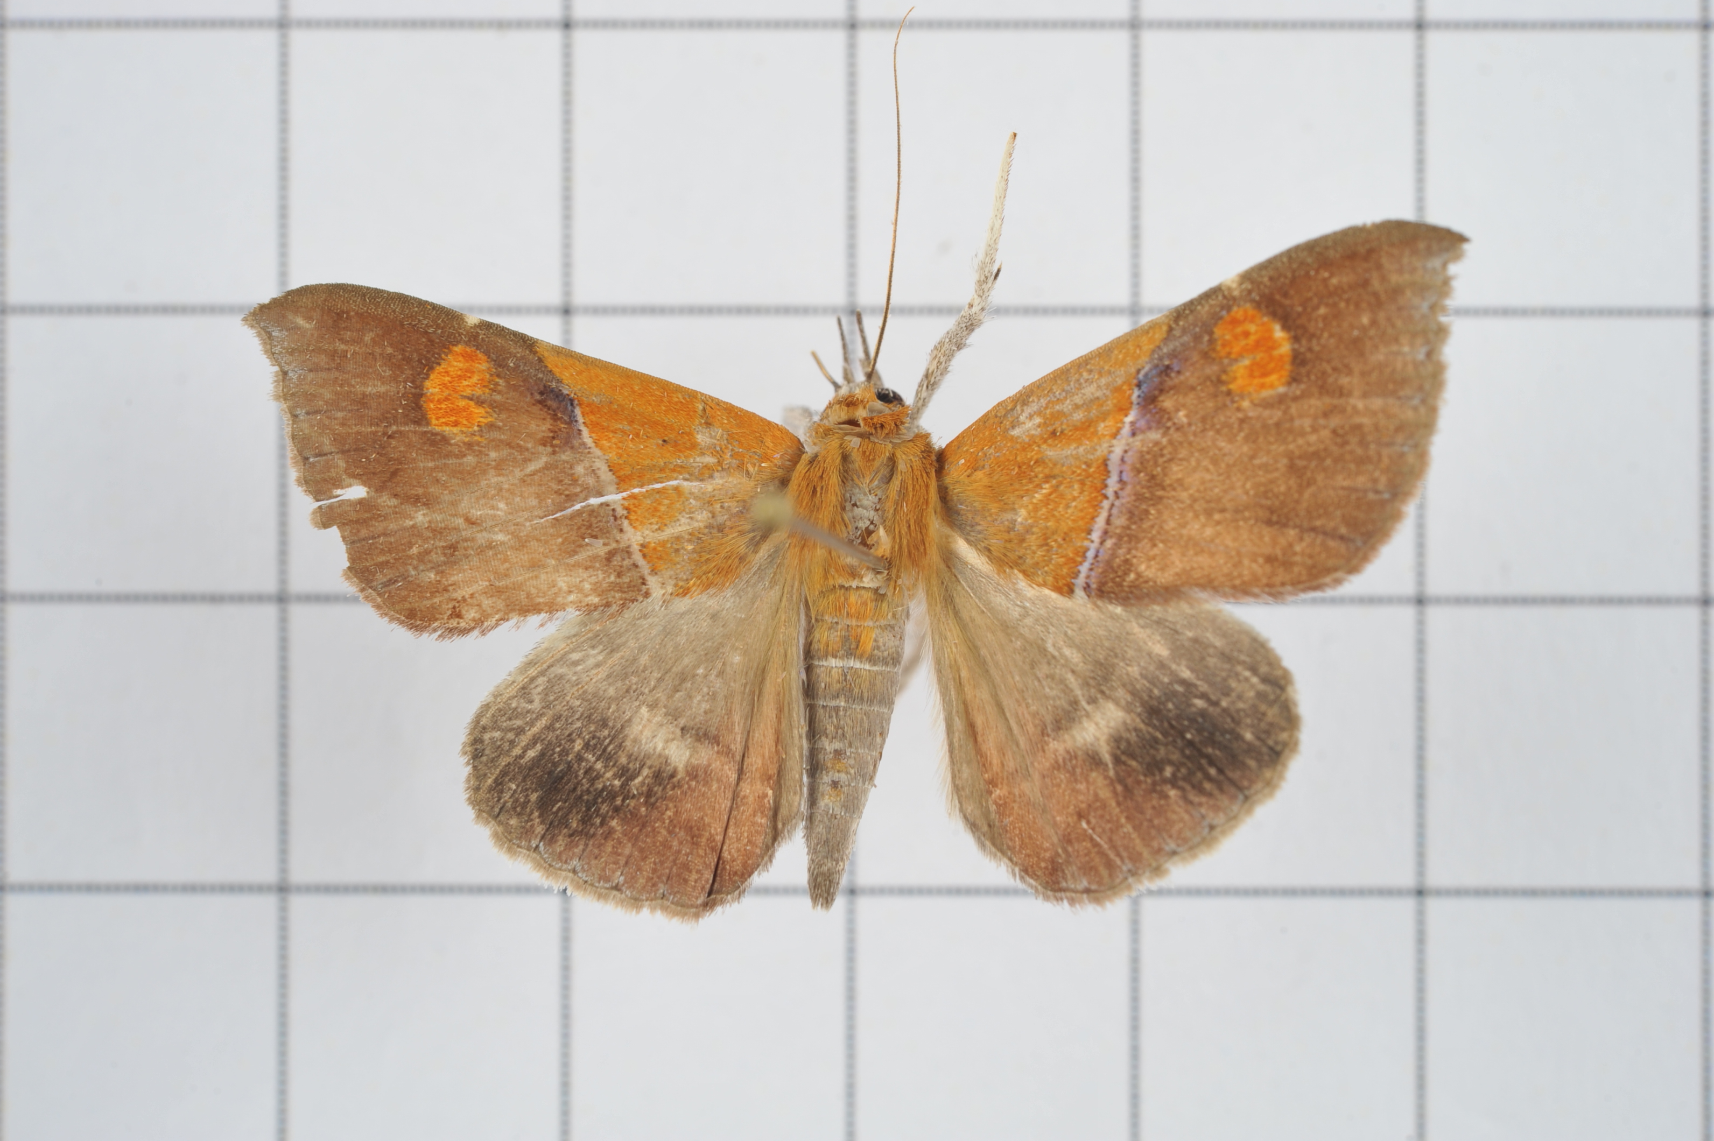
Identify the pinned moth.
Sympis rufibasis
